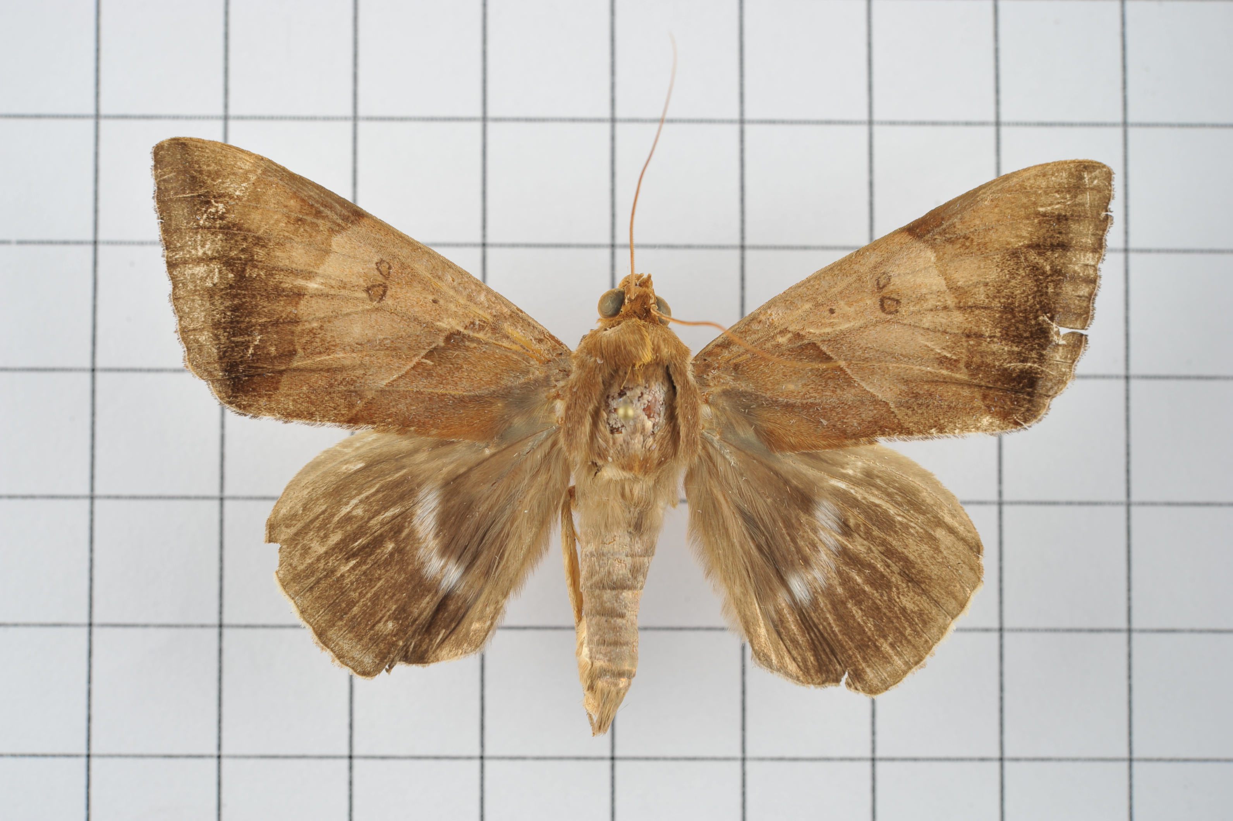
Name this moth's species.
Artena dotata
